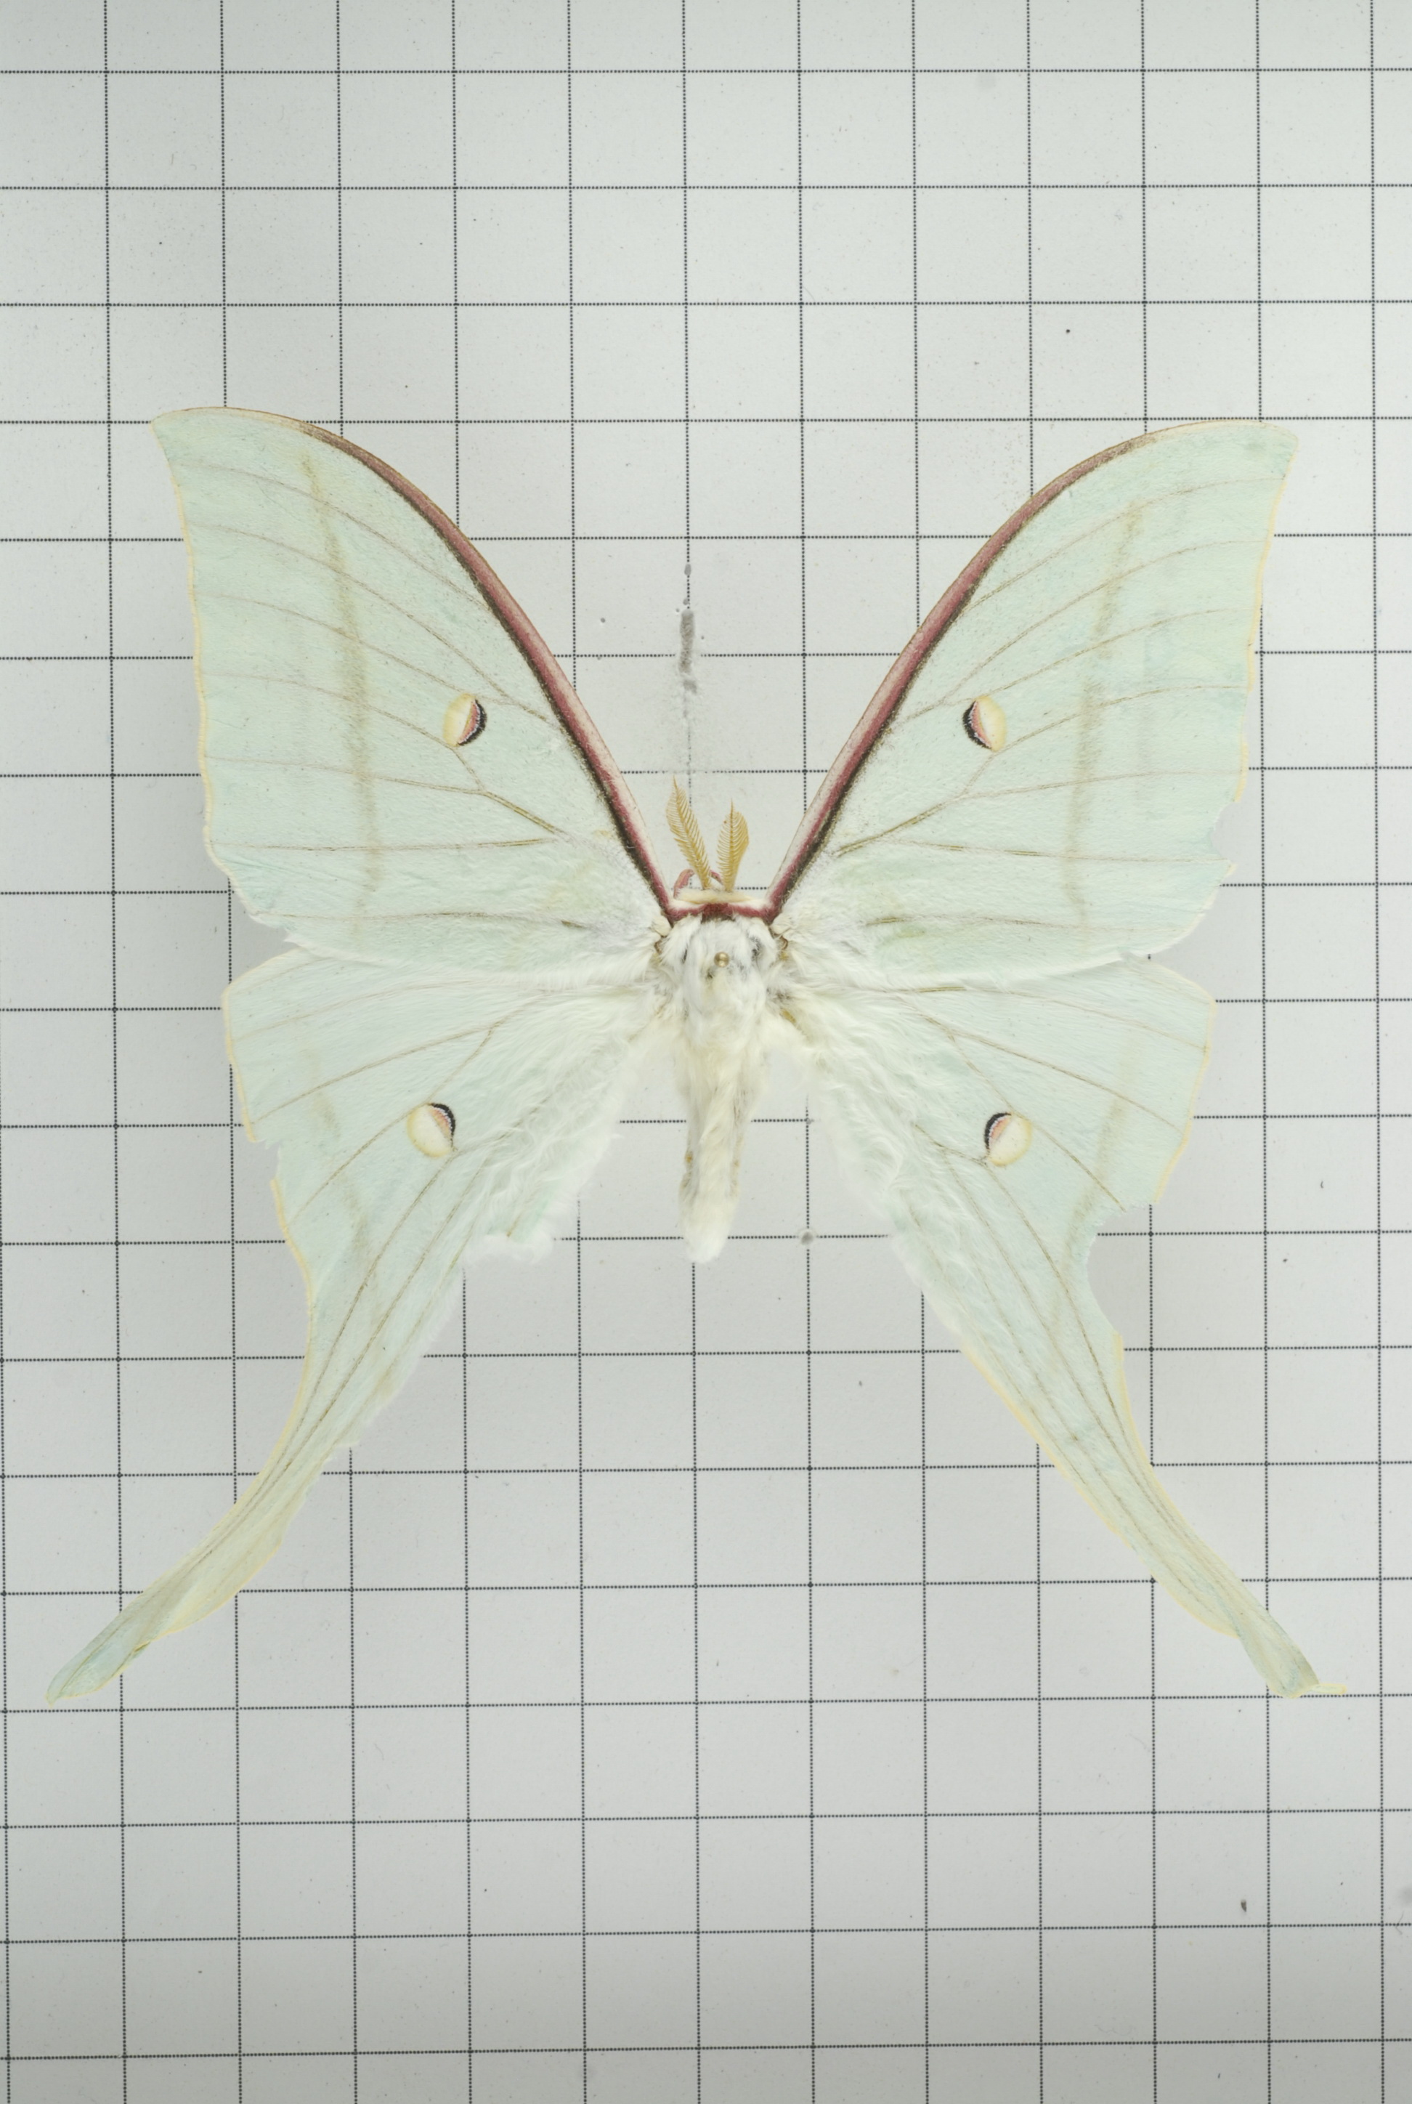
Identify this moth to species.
Actias ningpoana ningtaiwana
